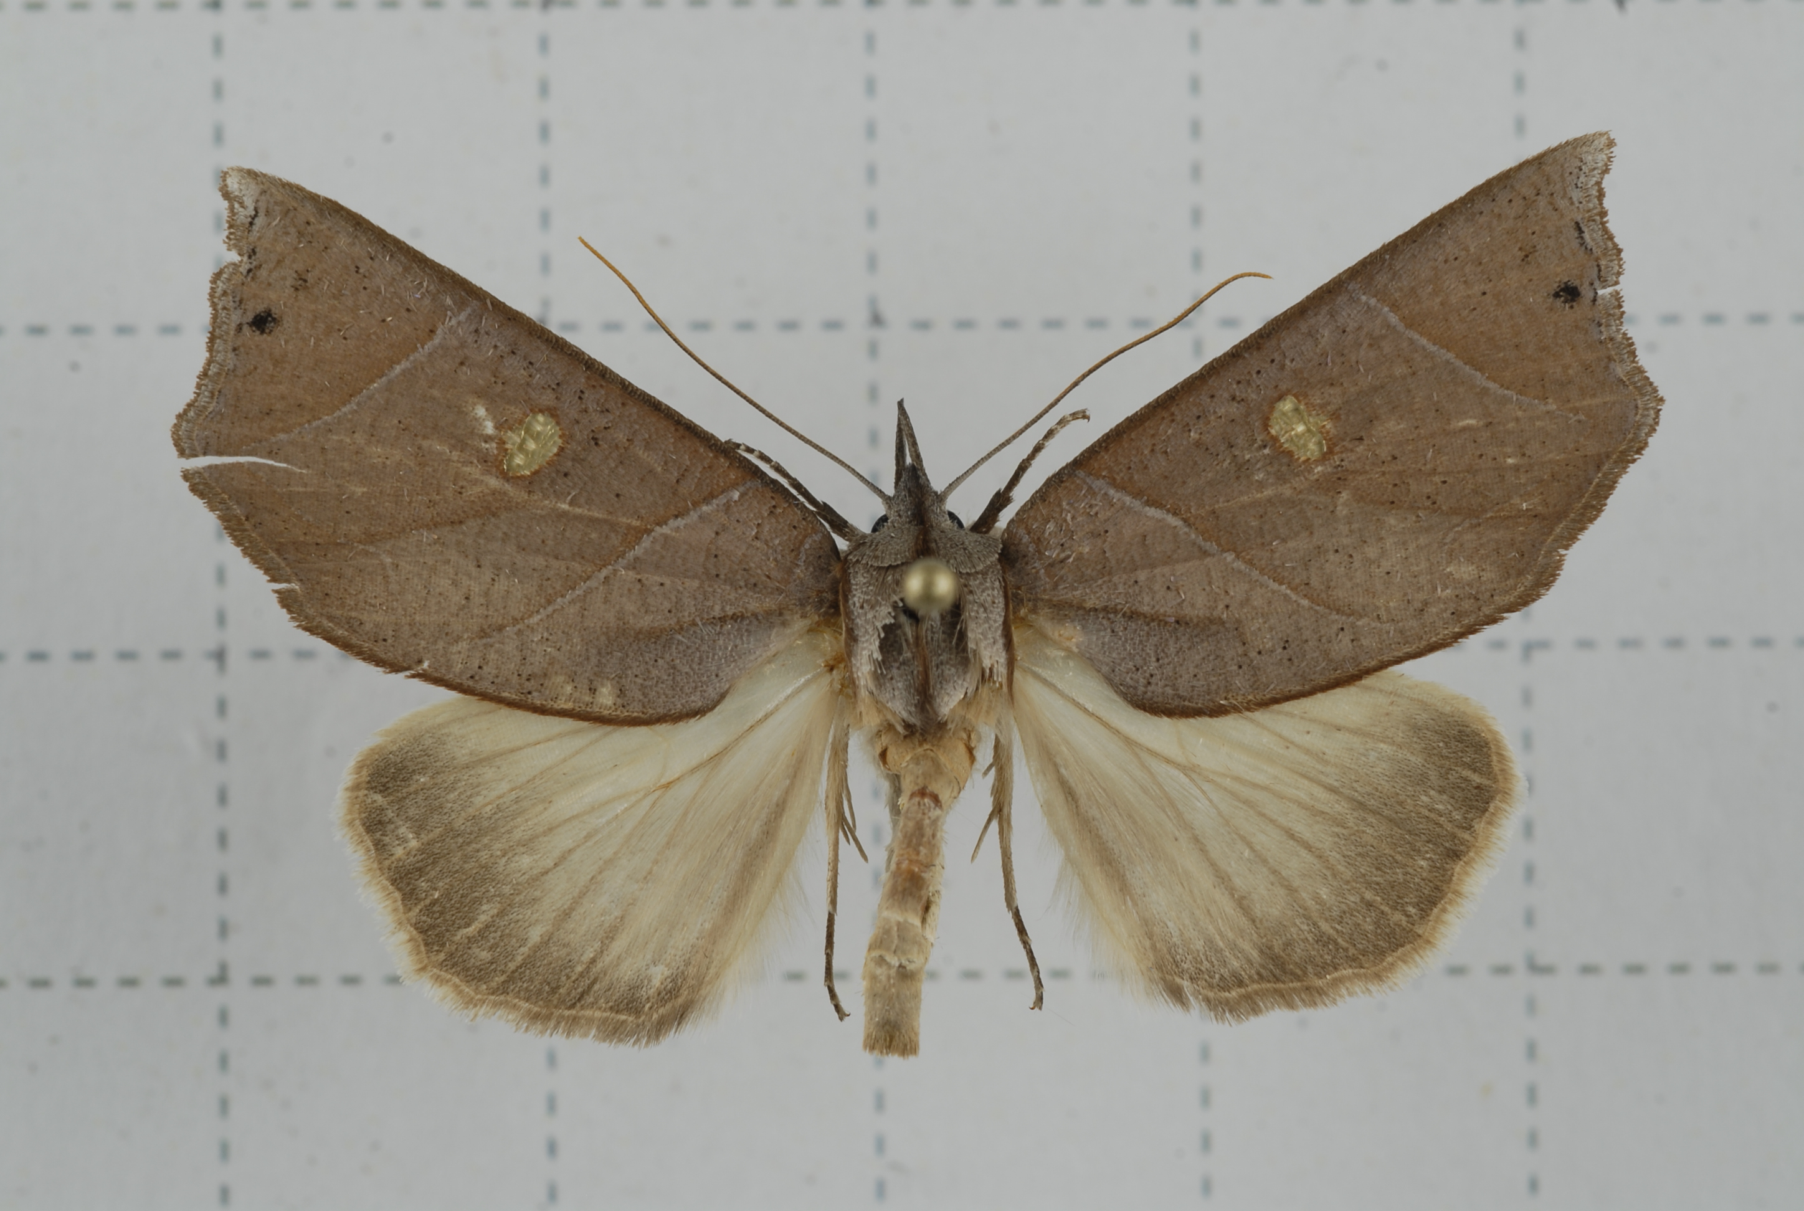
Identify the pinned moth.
Pterogonia taiwanensis
